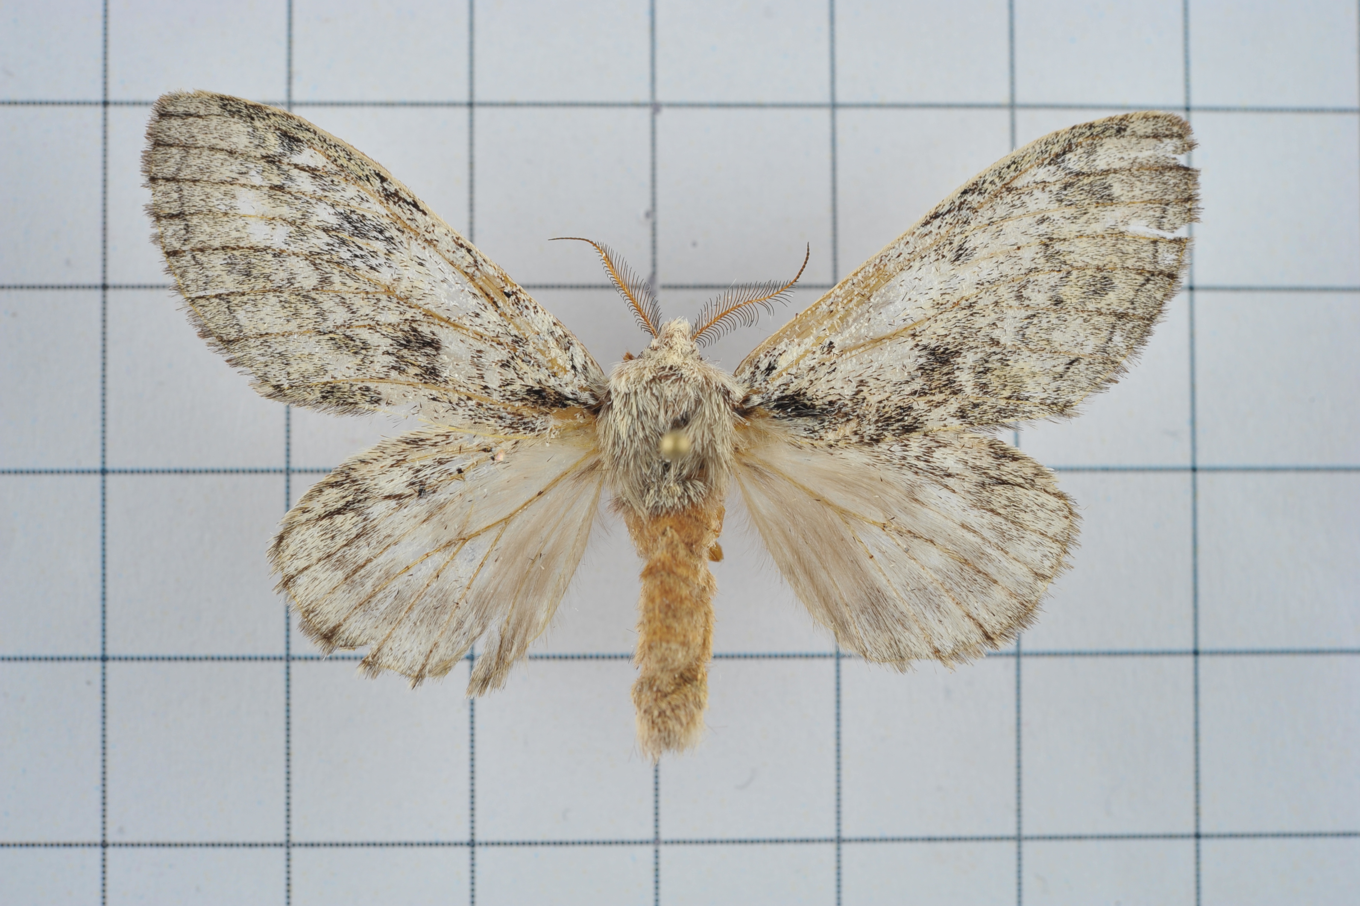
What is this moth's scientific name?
Syntypistis perdix perdix
